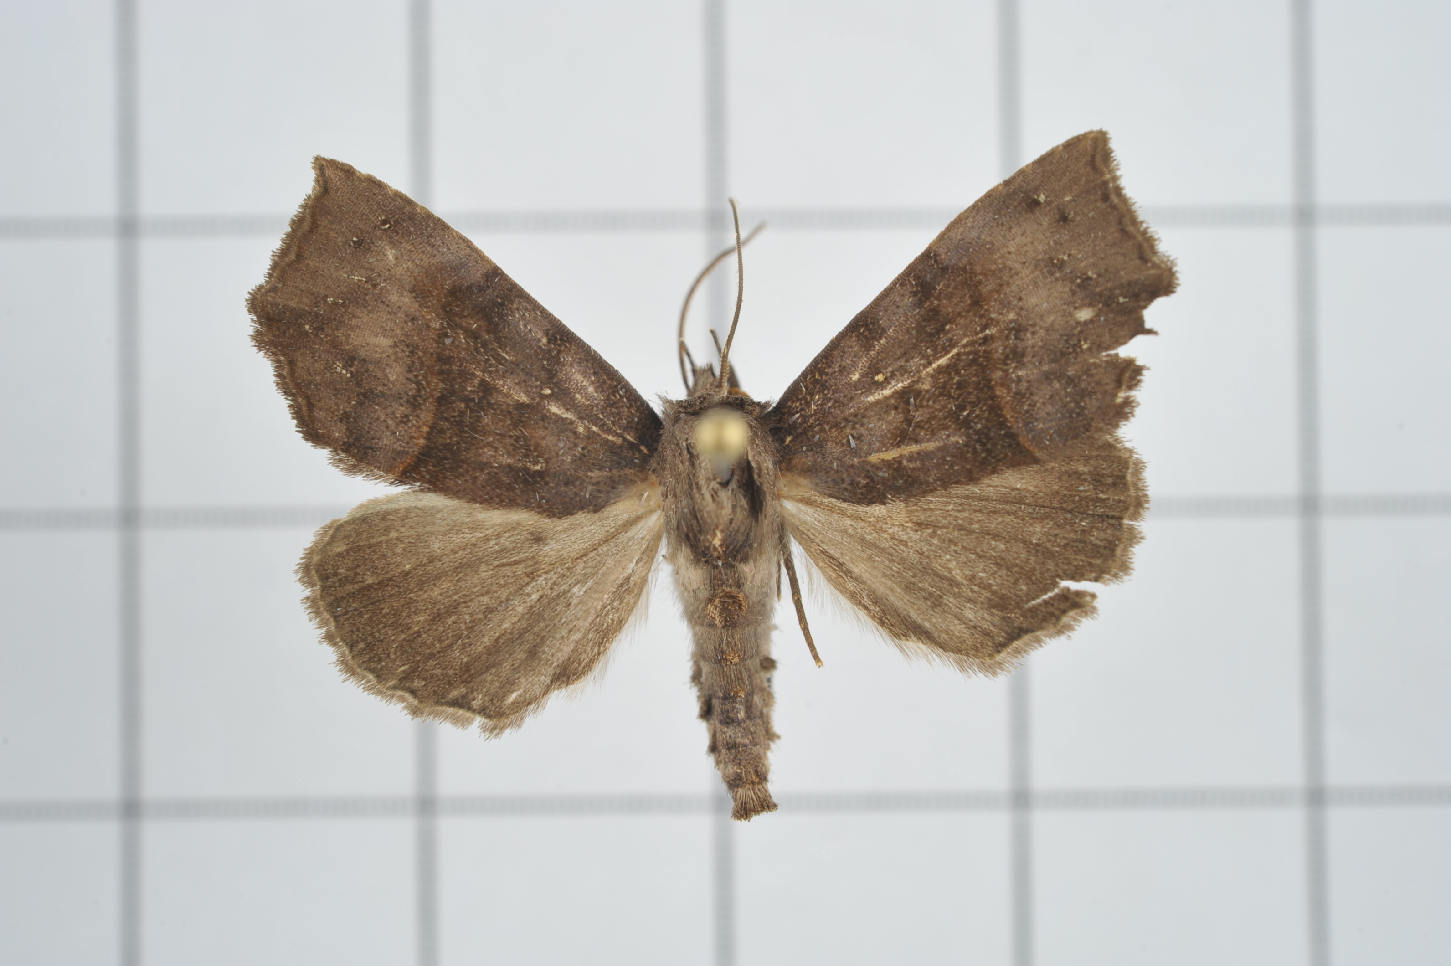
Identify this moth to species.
Thalatta fasciosa
